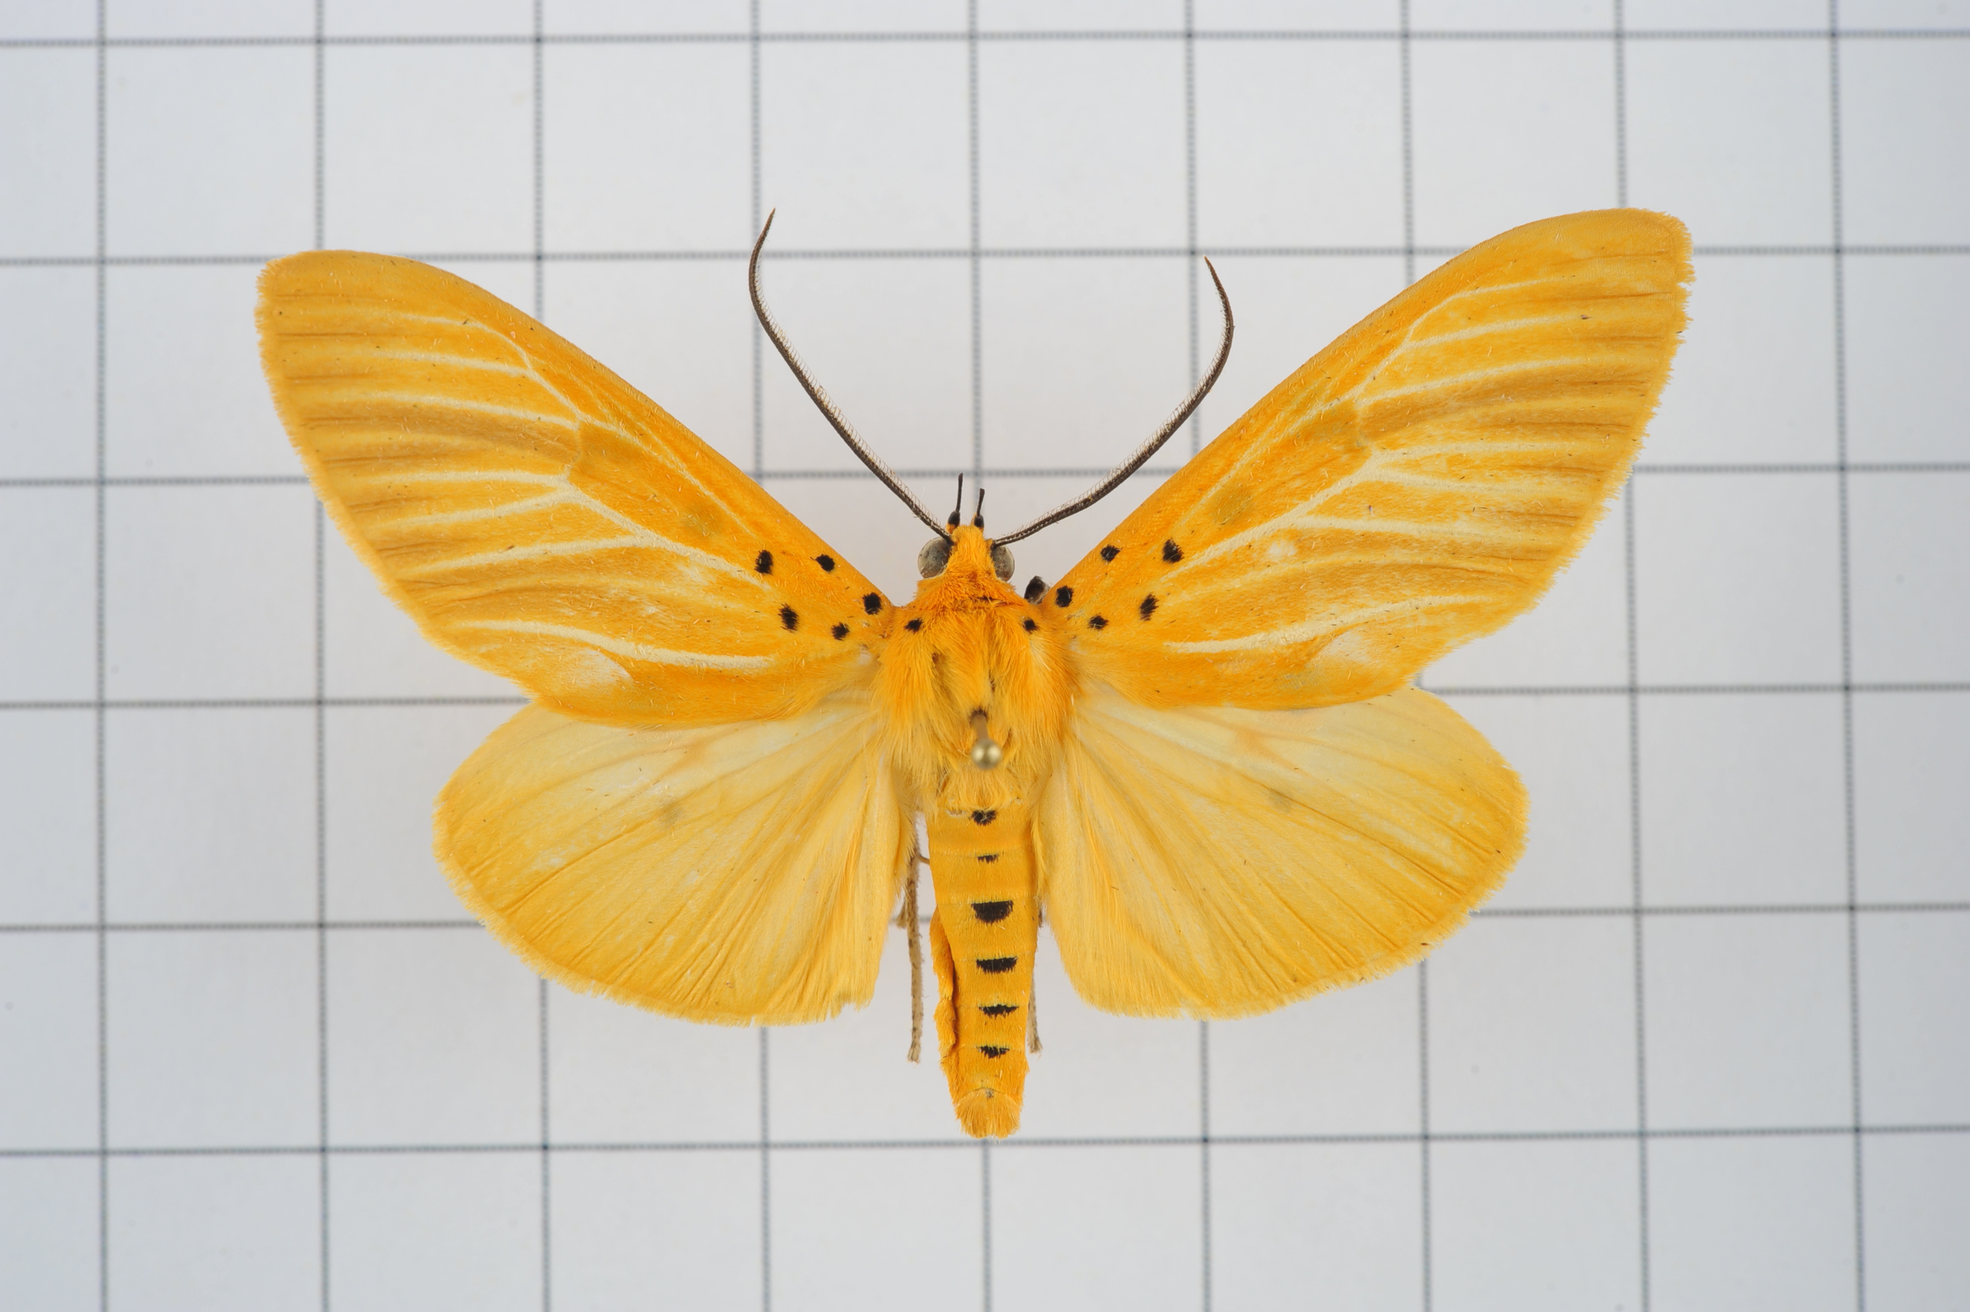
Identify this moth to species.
Asota egens confinis
